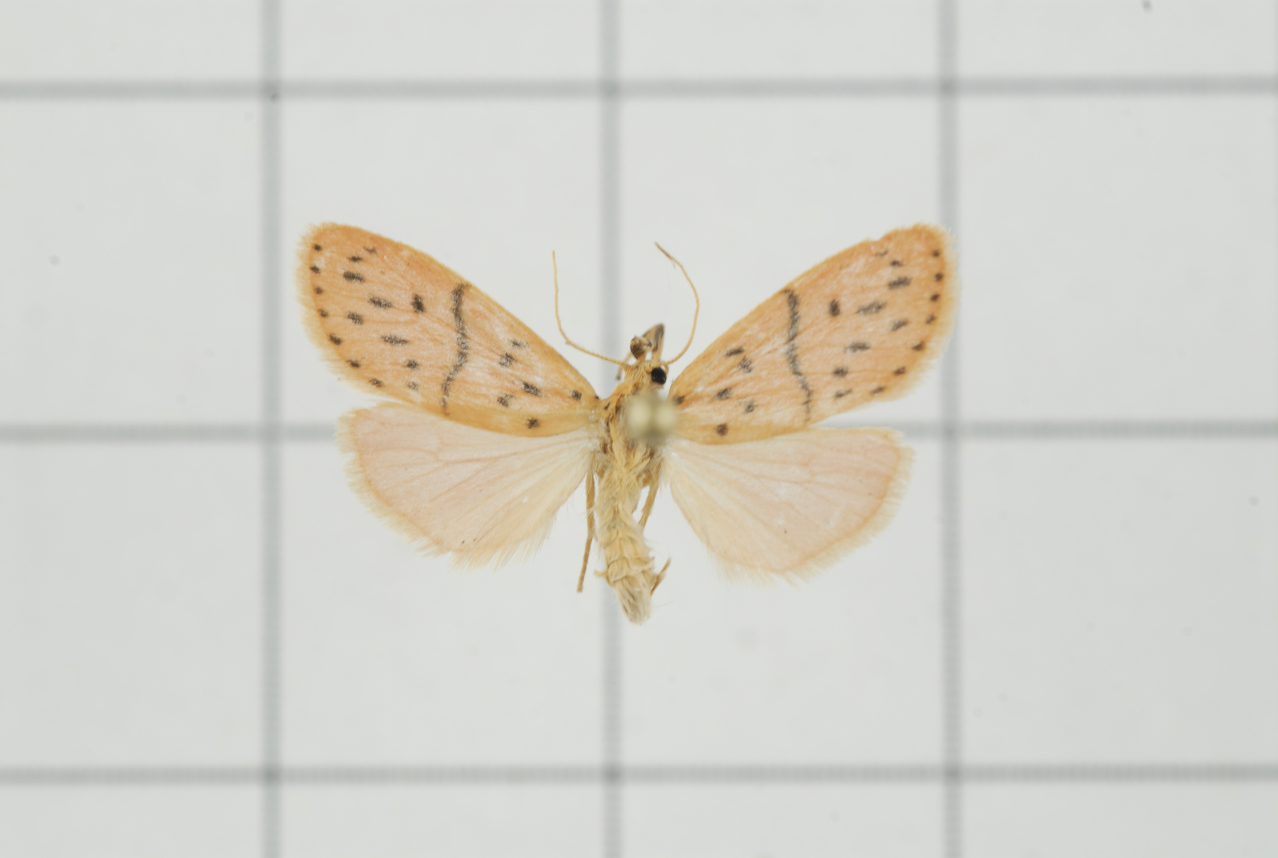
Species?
Miltochrista arcuata
